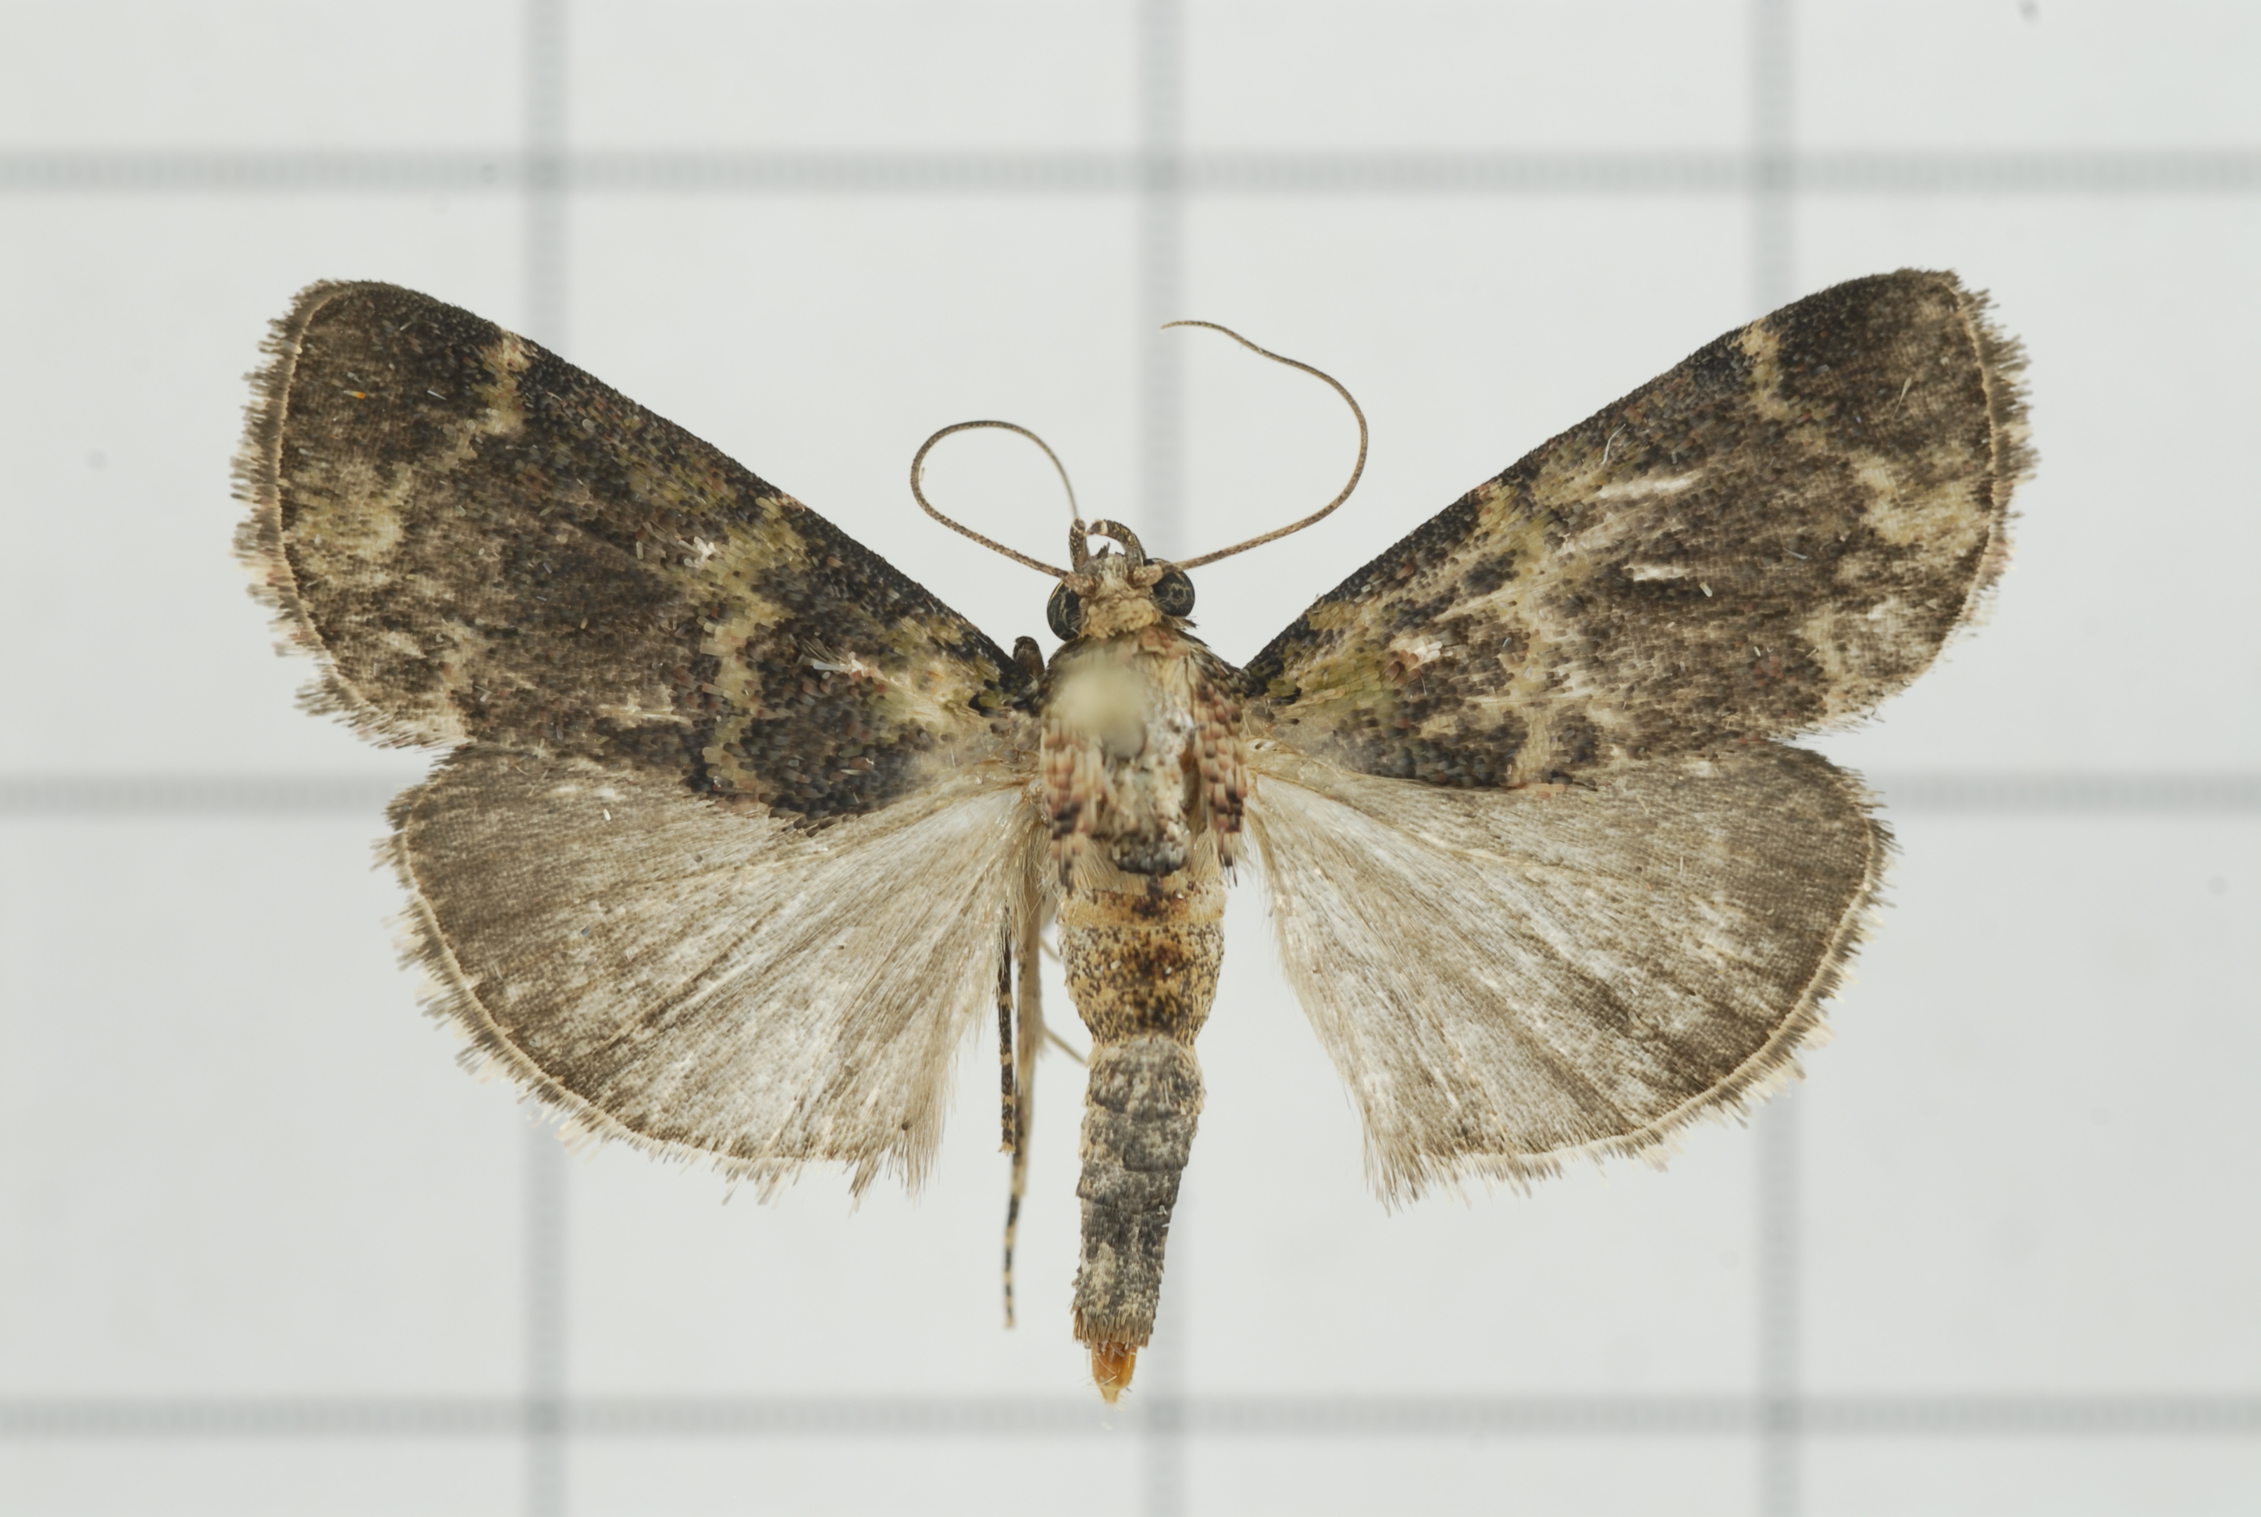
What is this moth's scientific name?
Orthaga olivacea
